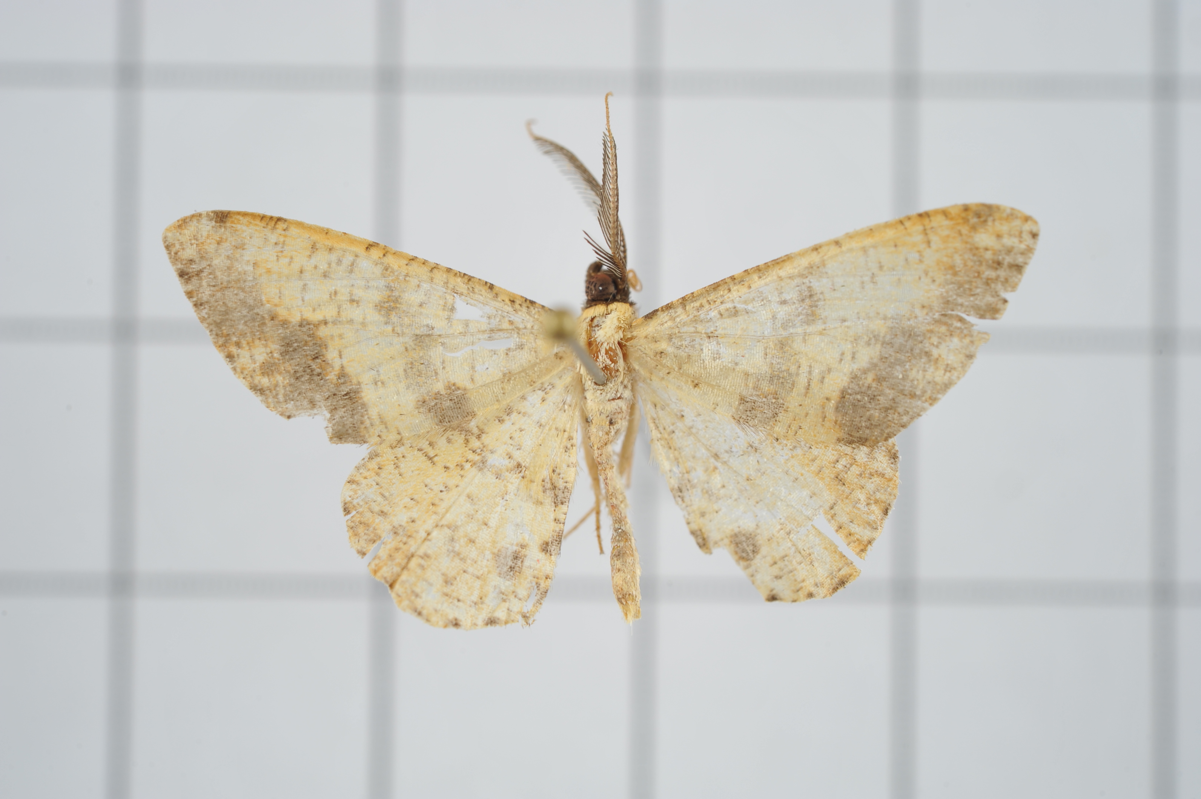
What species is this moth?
Lophobates inchoata
